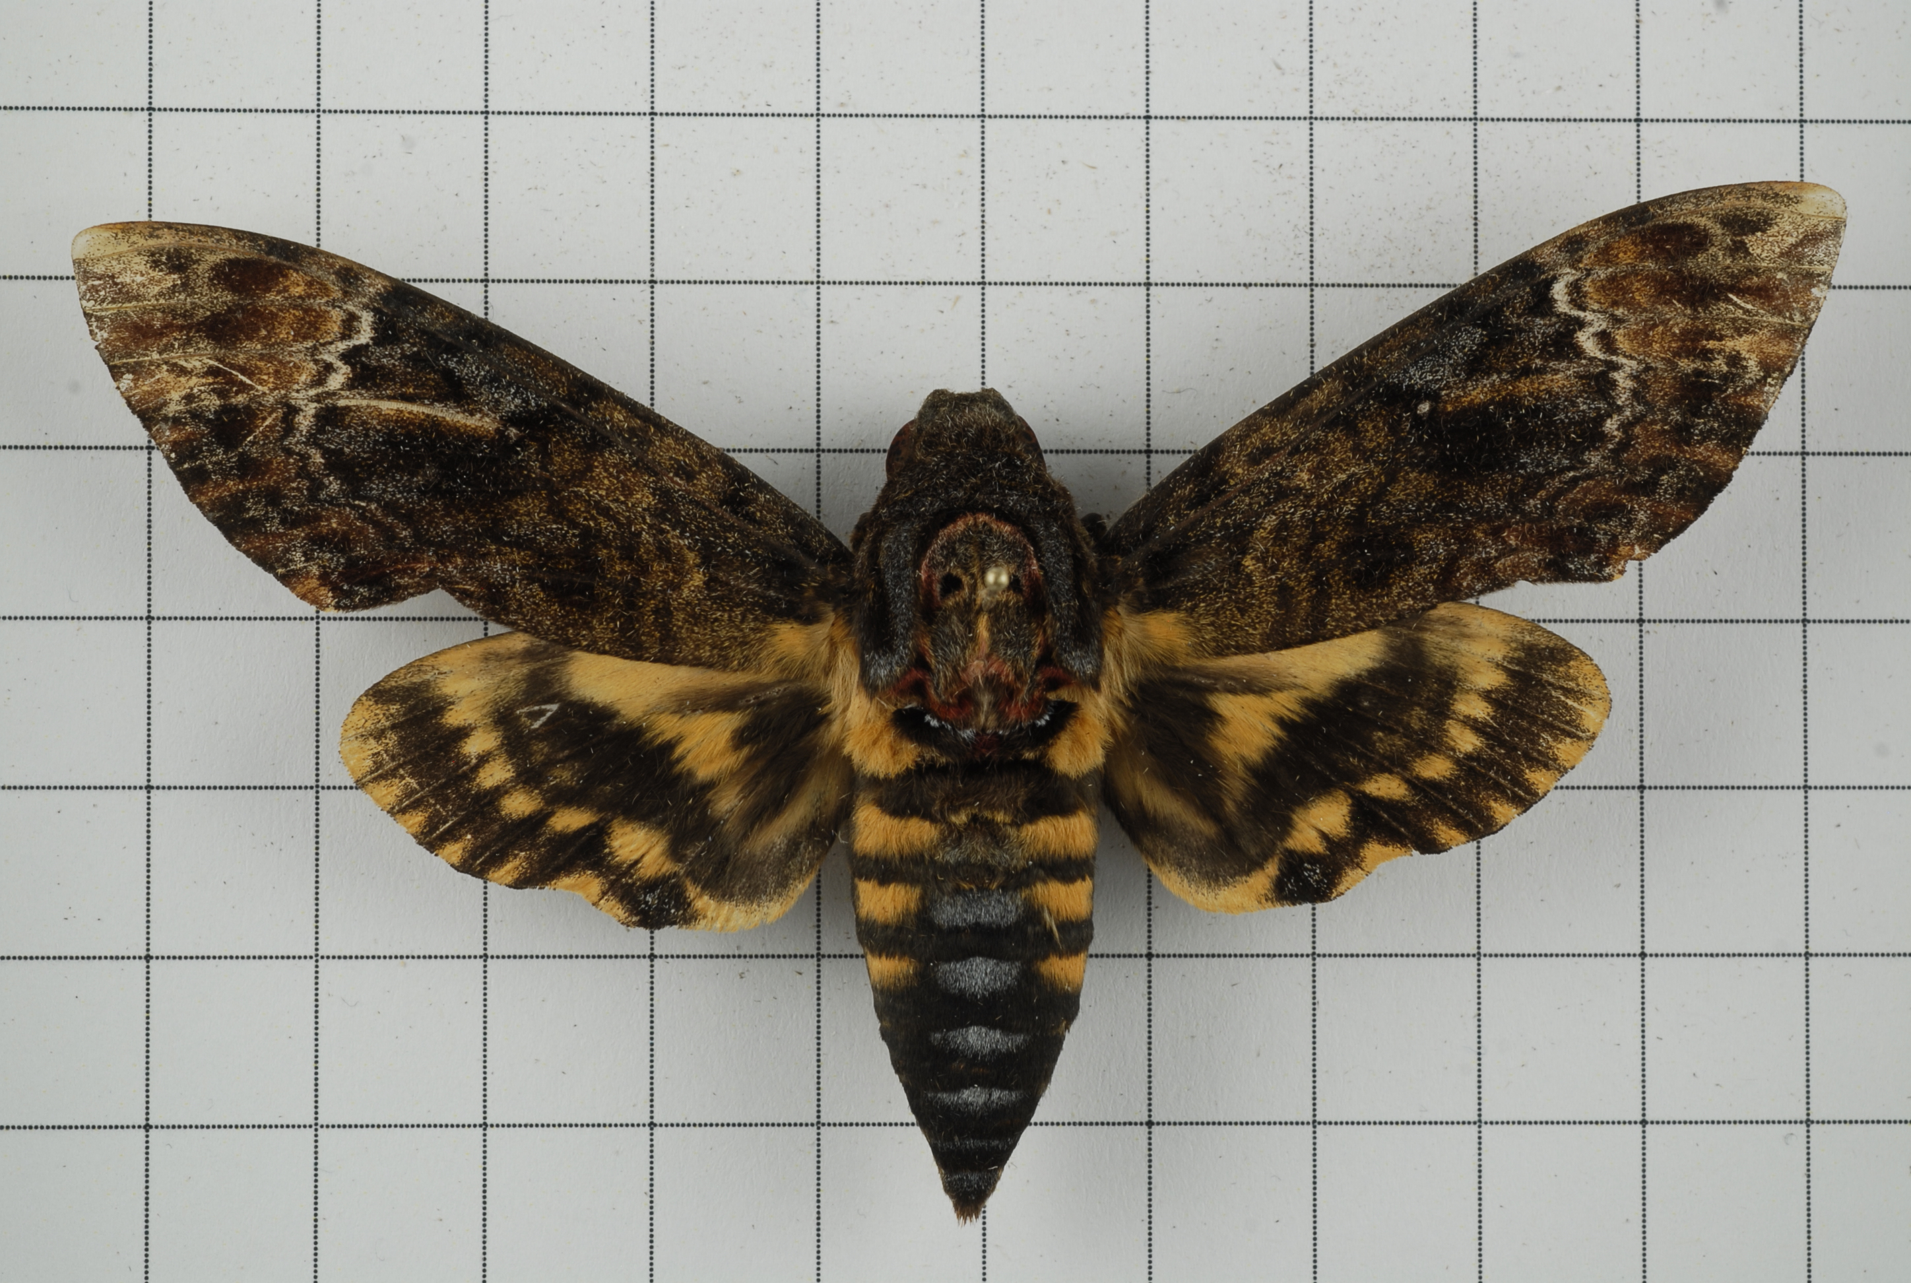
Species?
Acherontia lachesis
